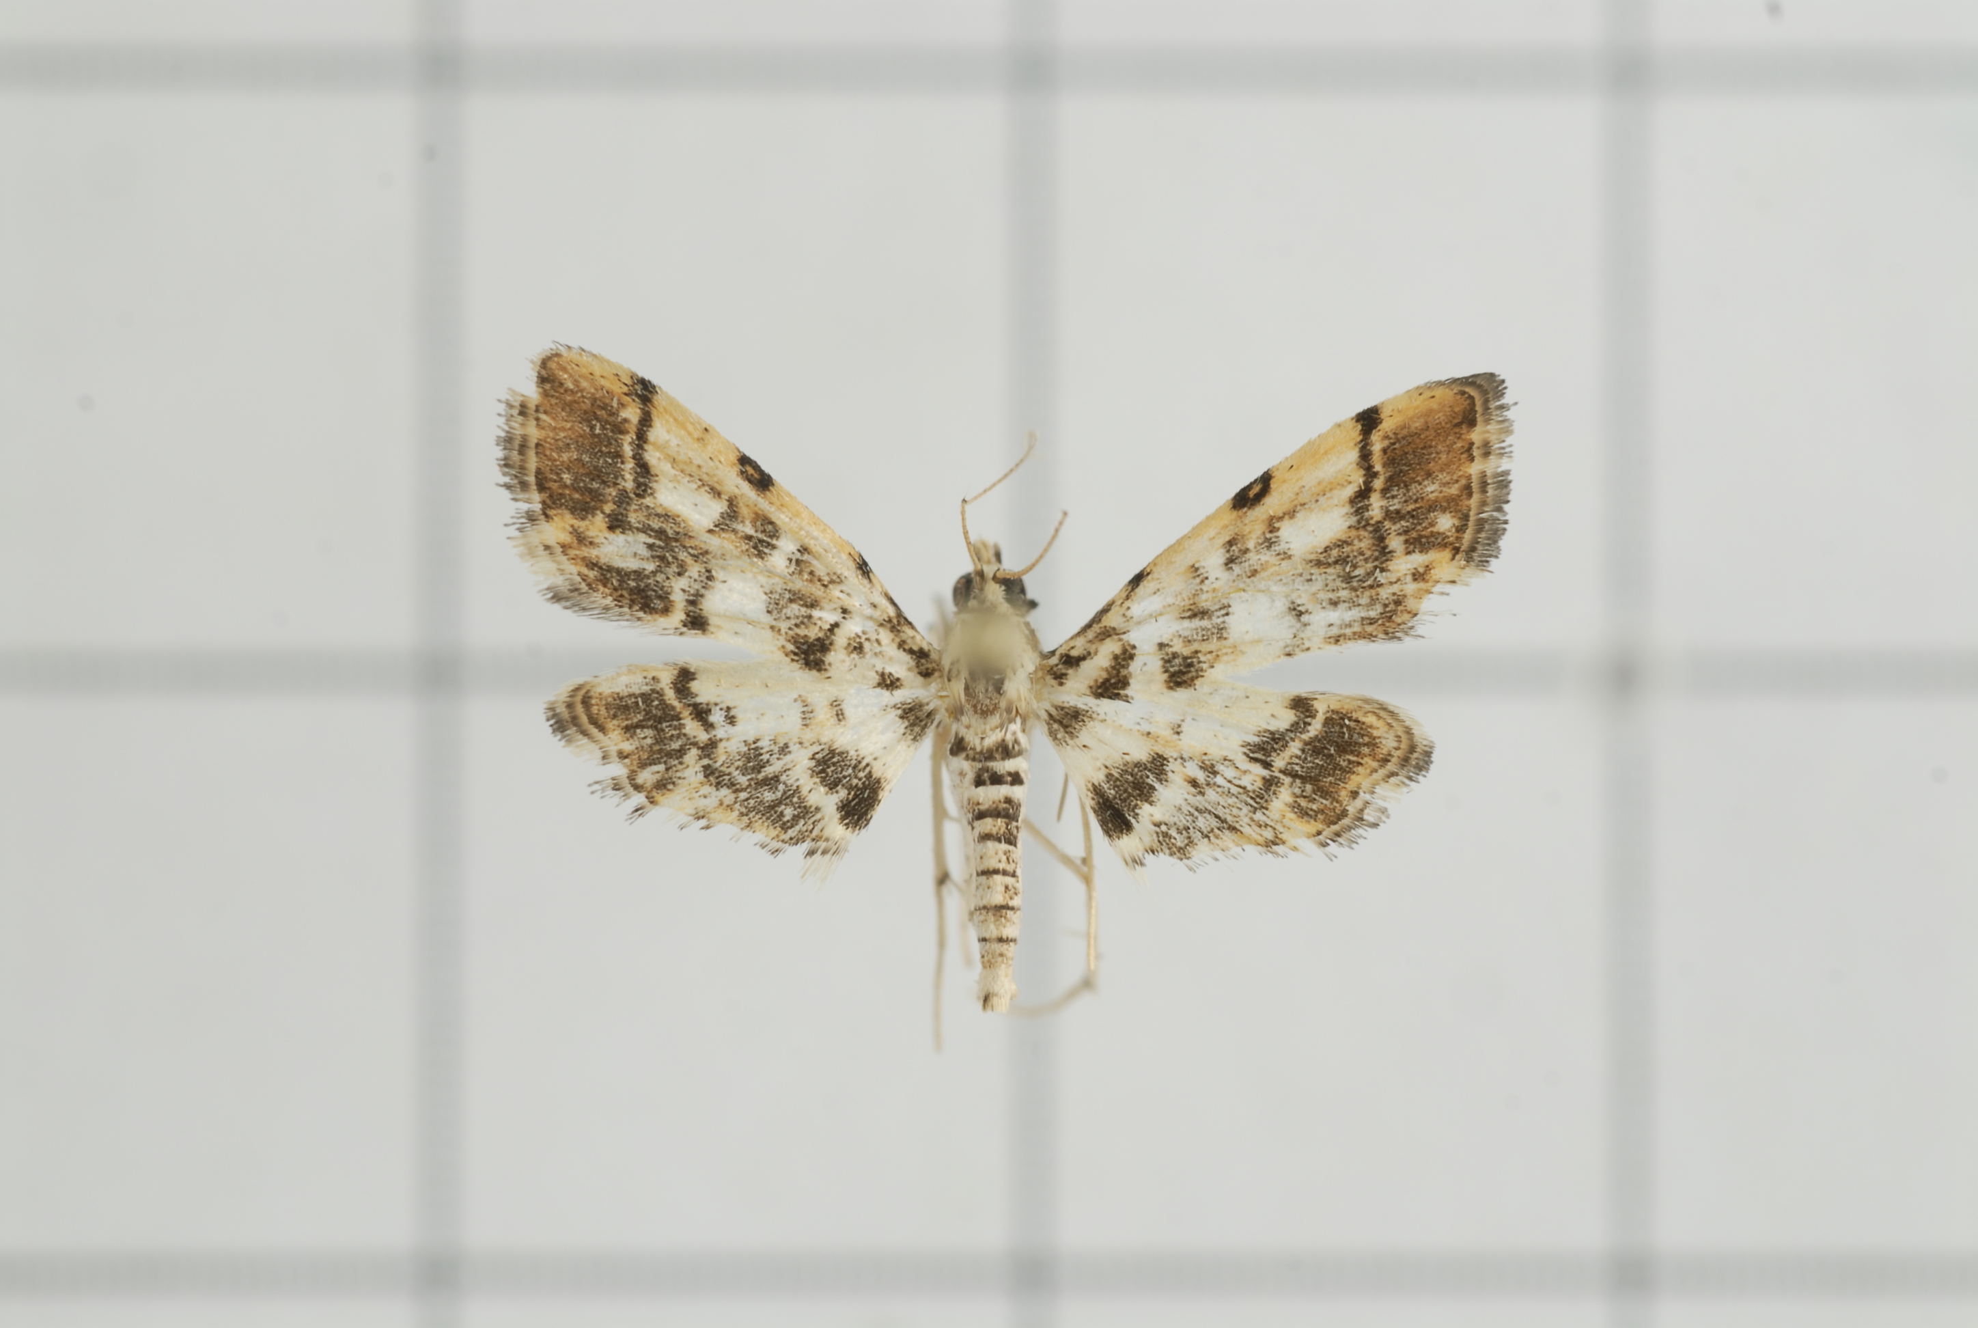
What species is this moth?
Lamprosema commixta
